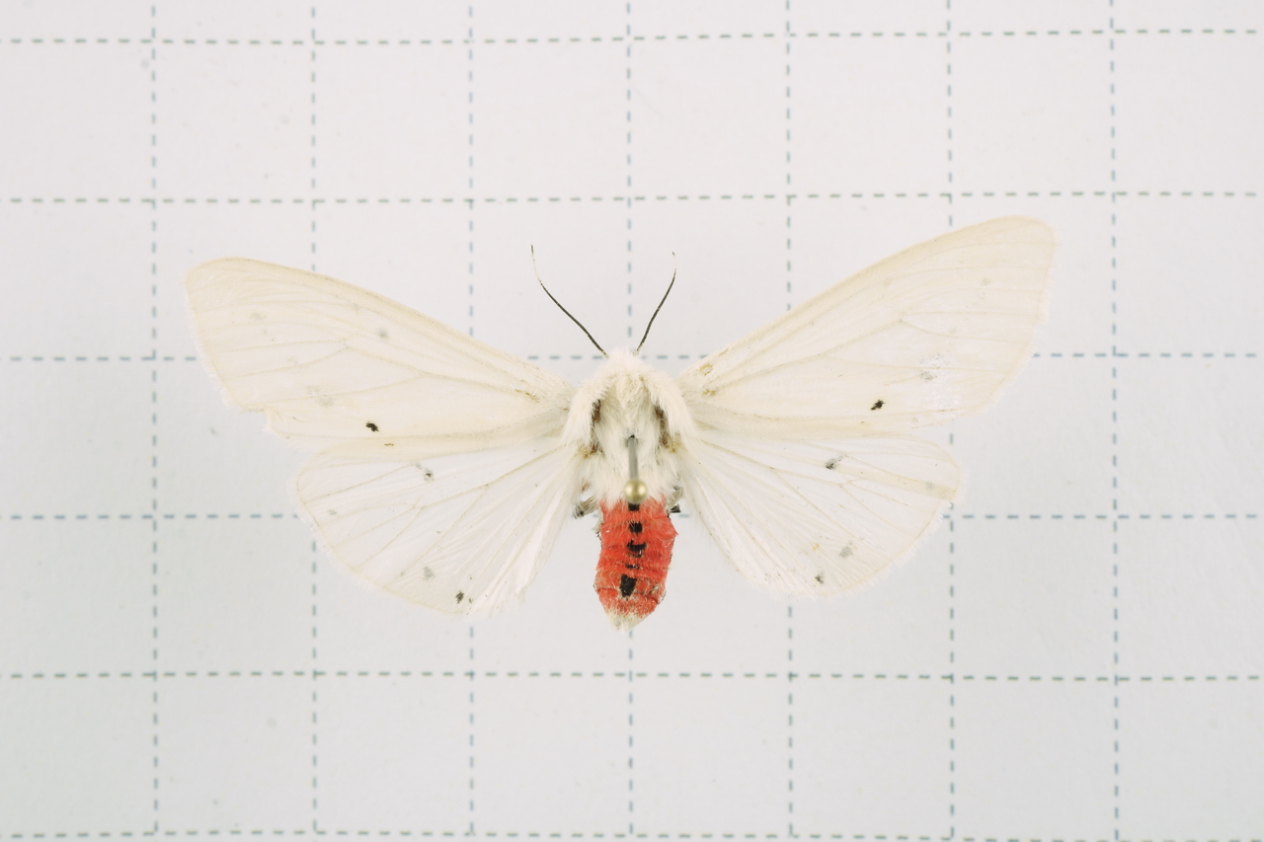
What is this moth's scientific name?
Spilarctia subcarnea
